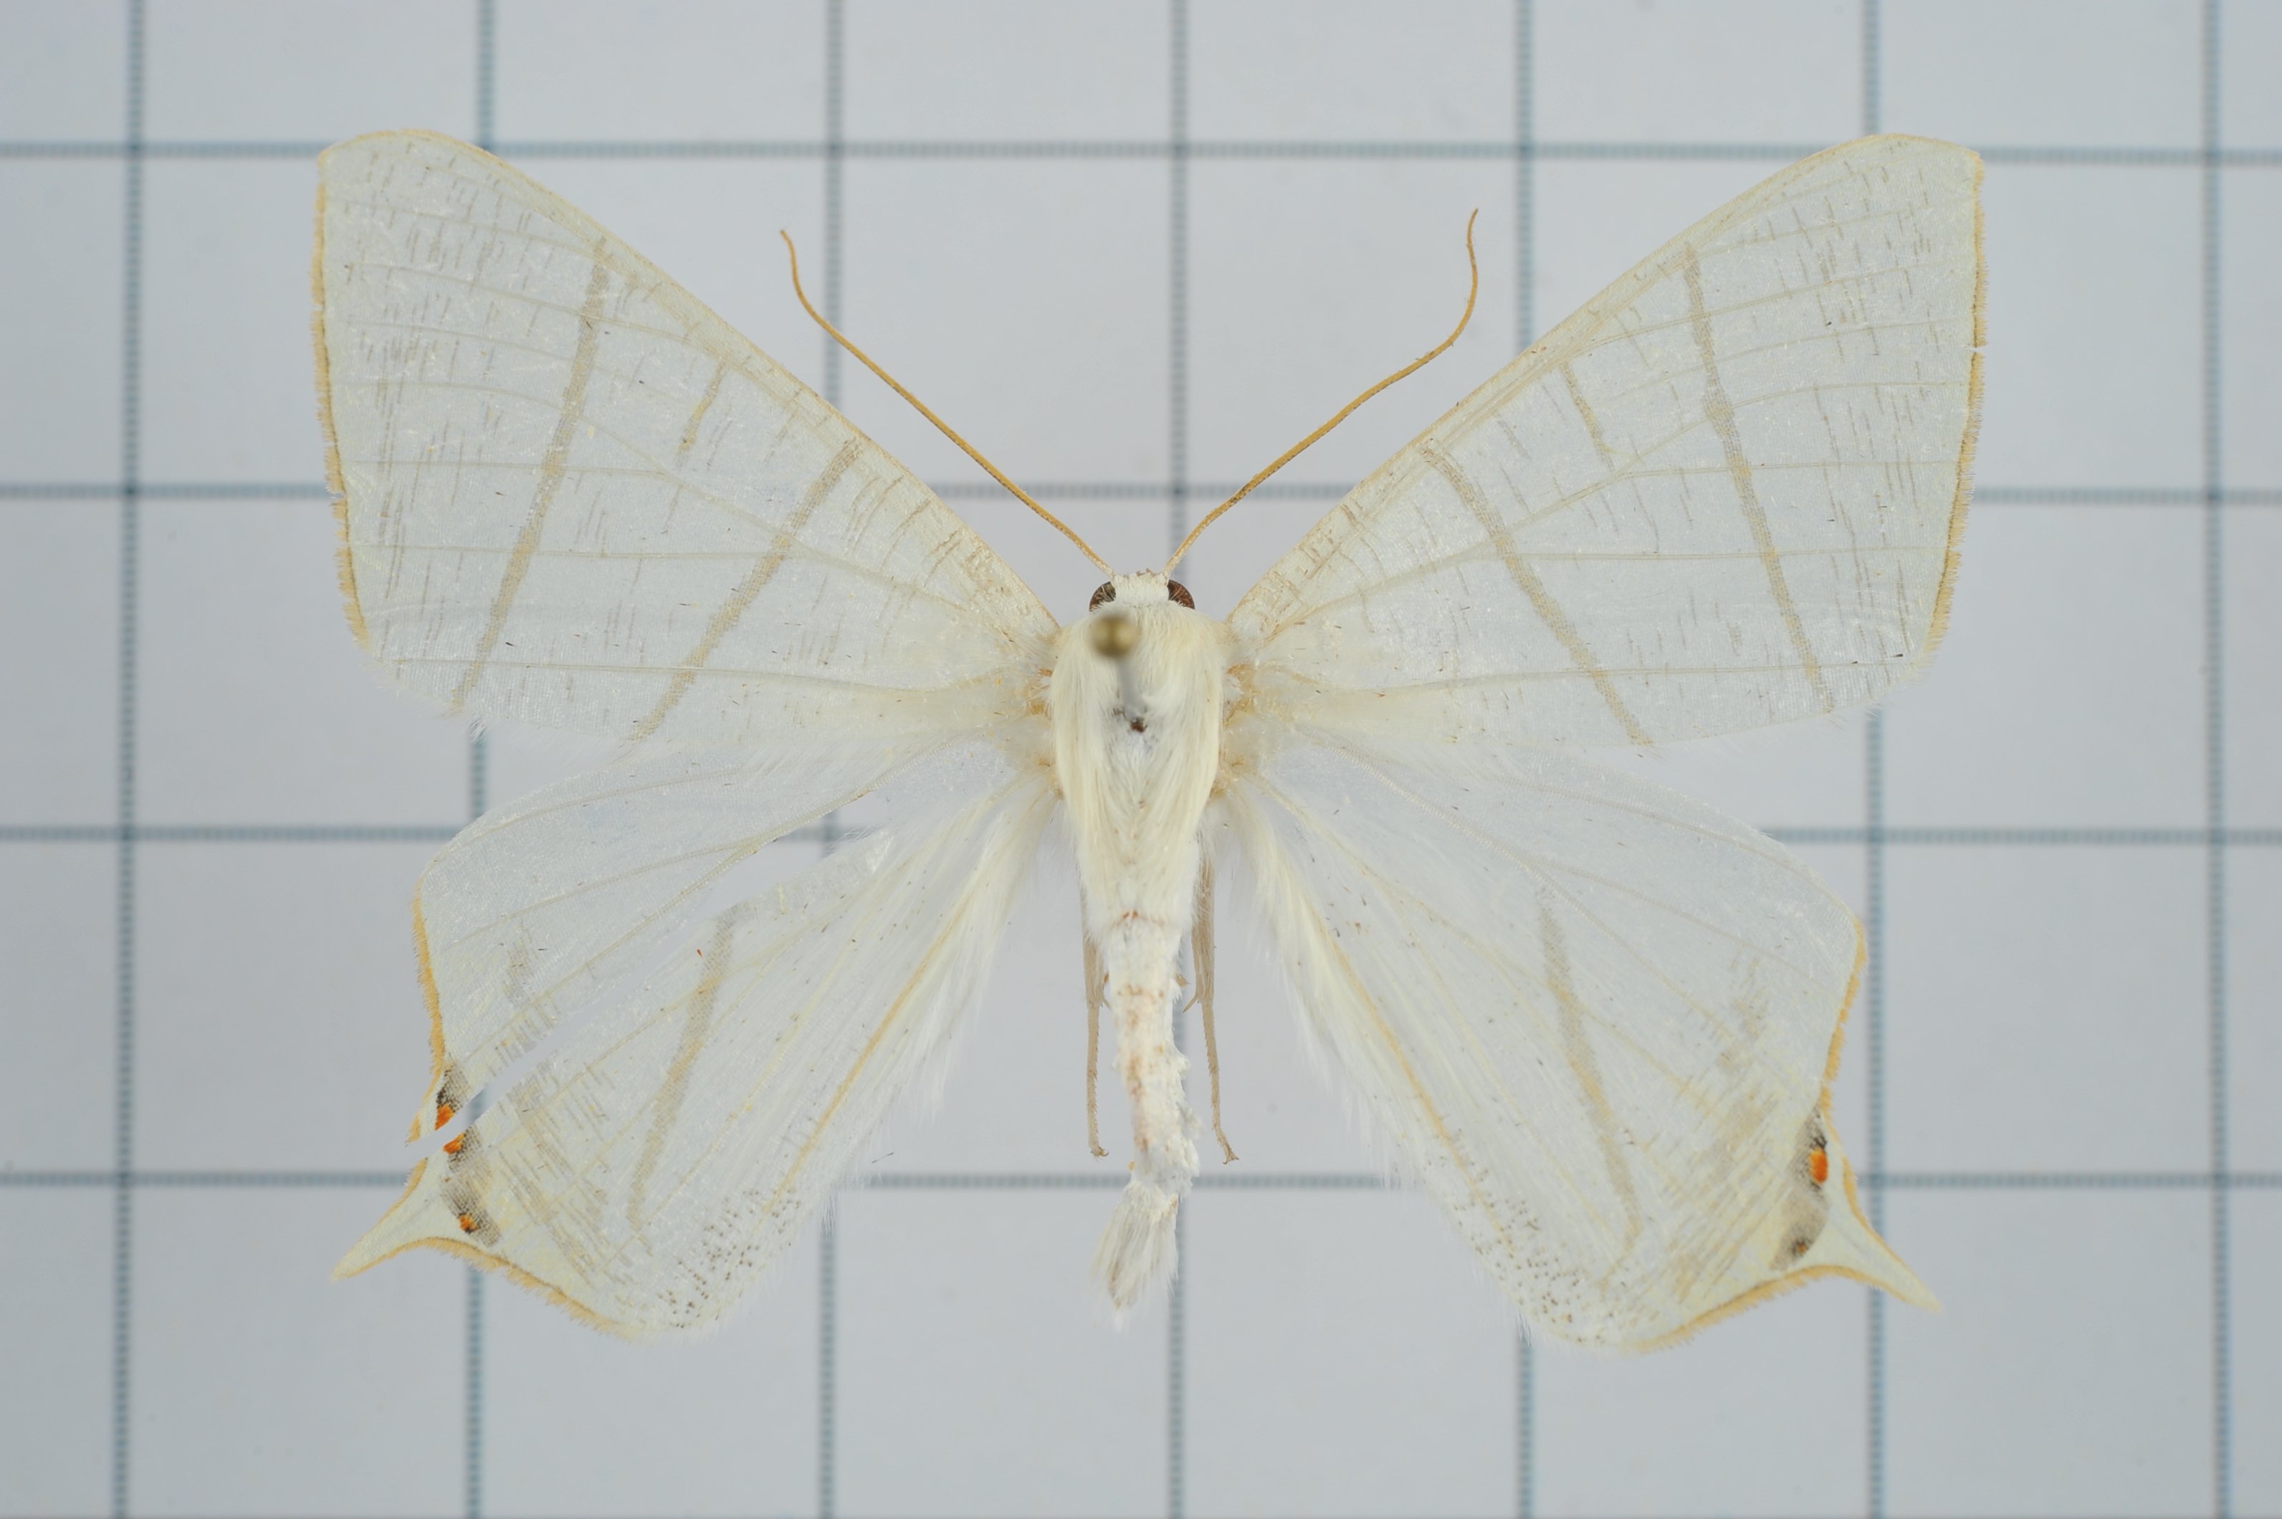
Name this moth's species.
Ourapteryx pallidula
